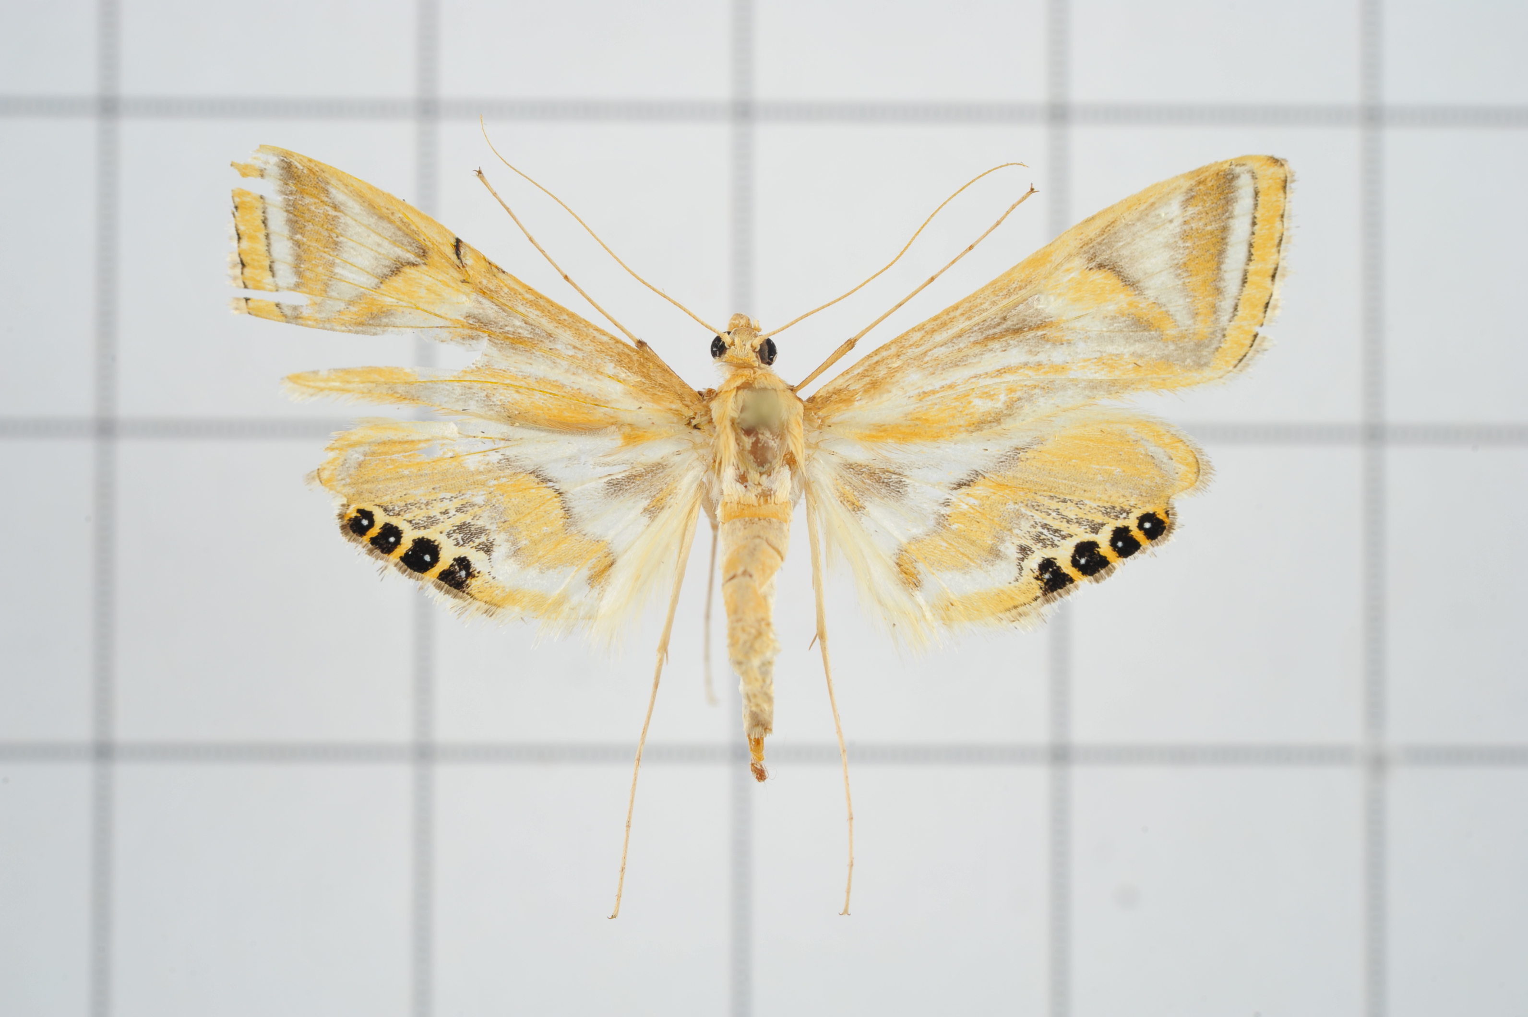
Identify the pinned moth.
Eoophyla conjunctalis
